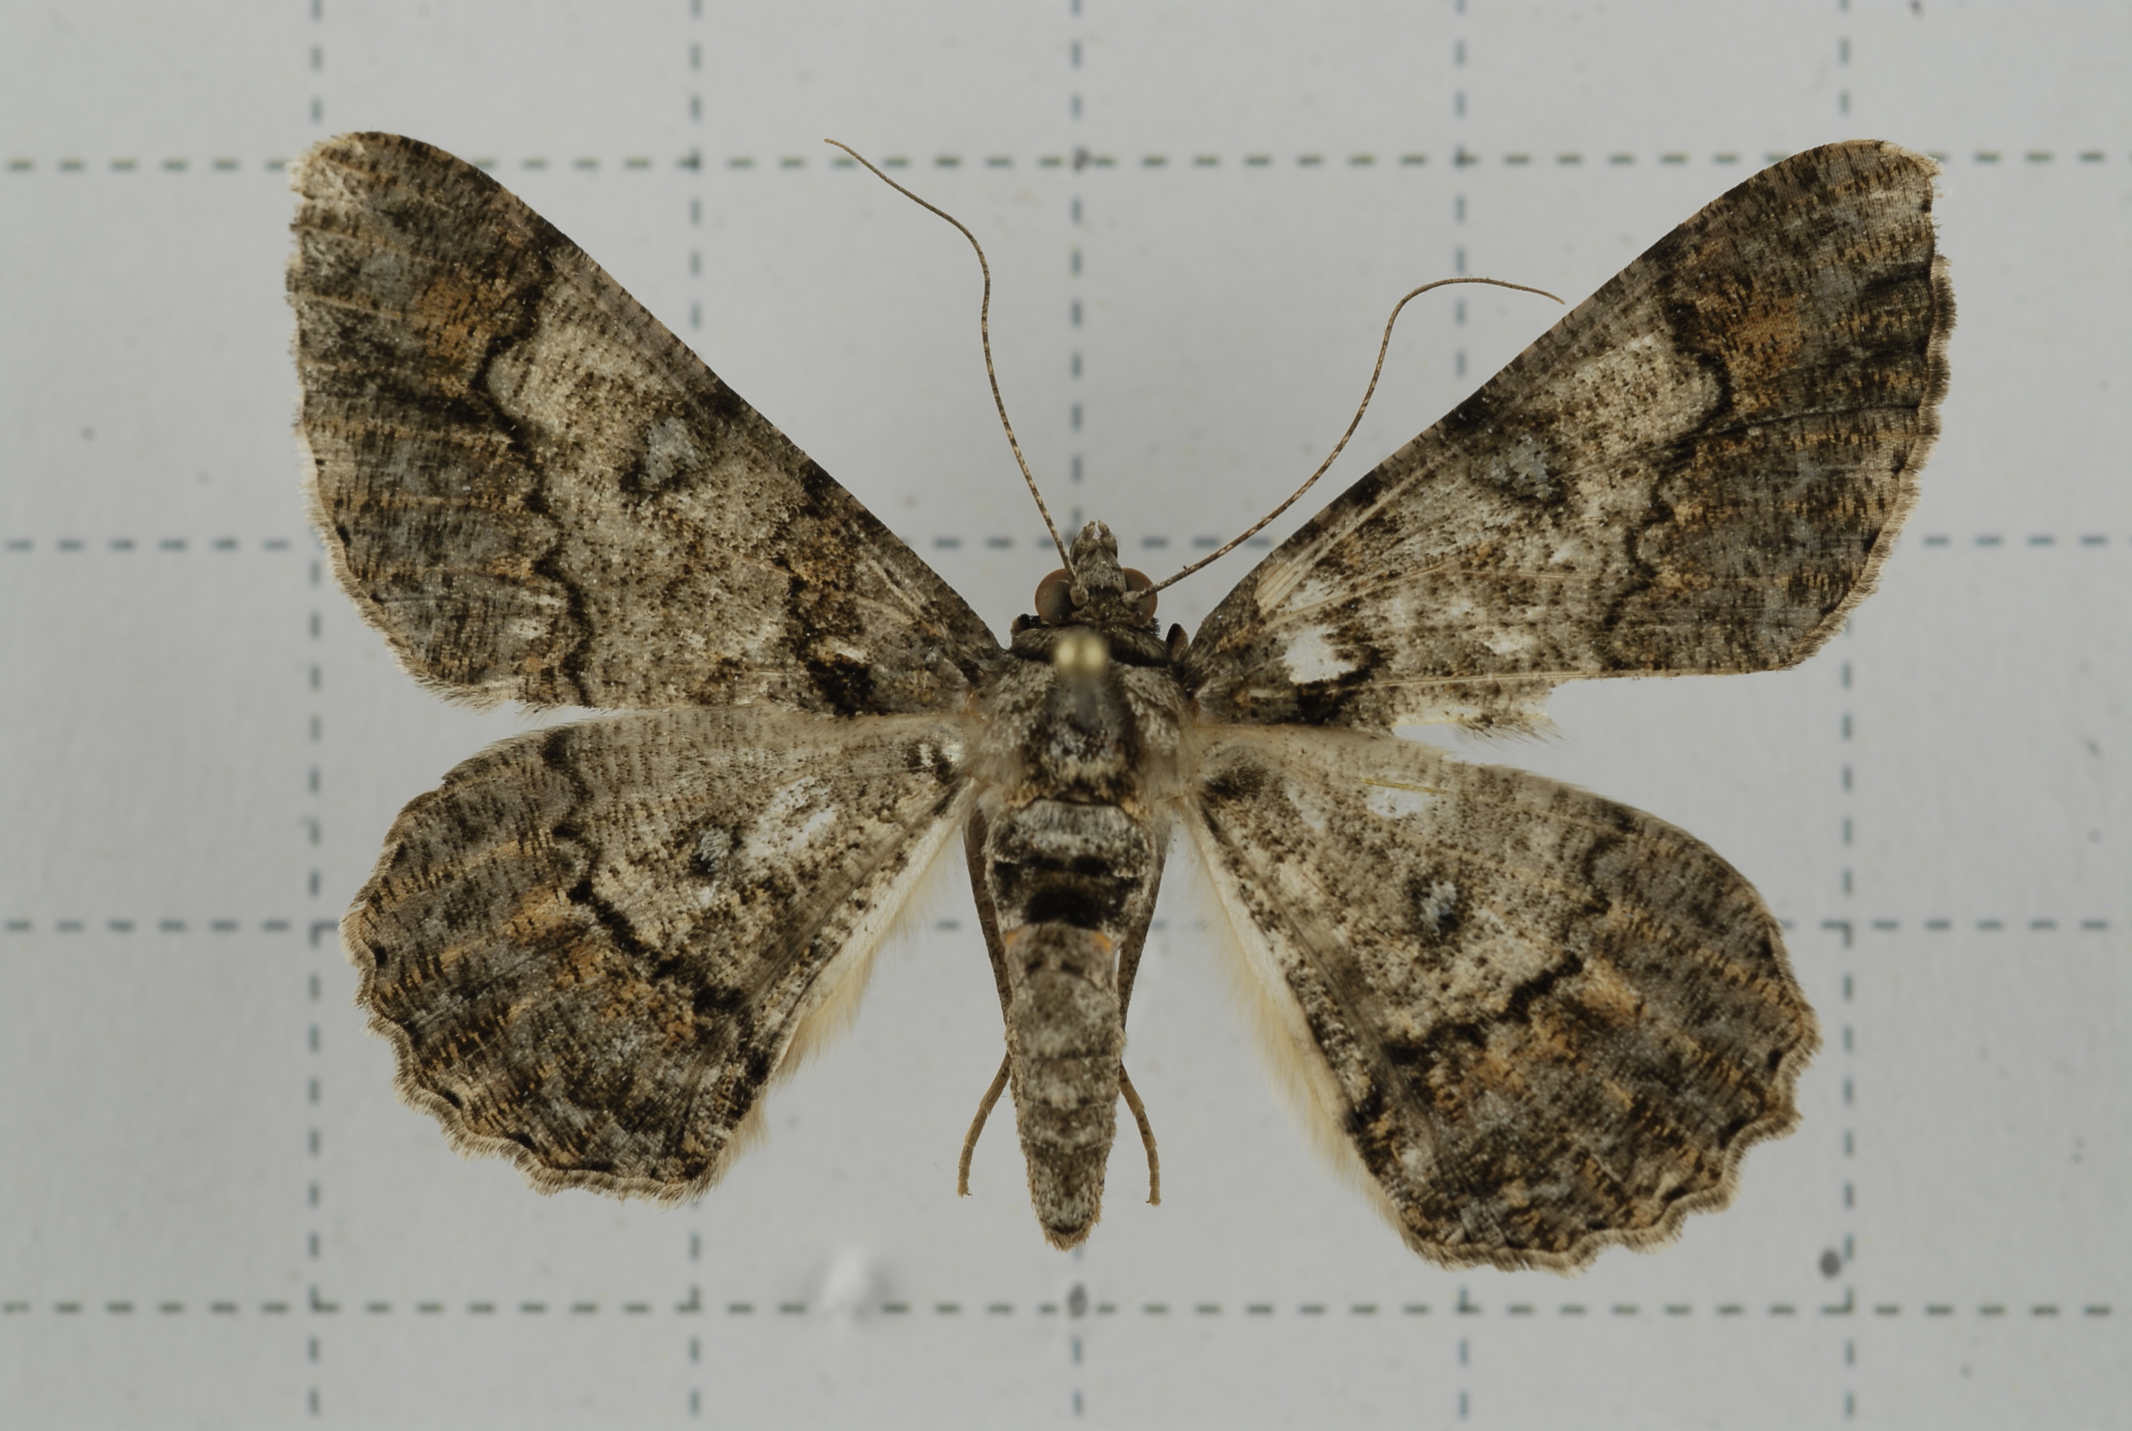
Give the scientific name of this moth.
Cleora alienaria
